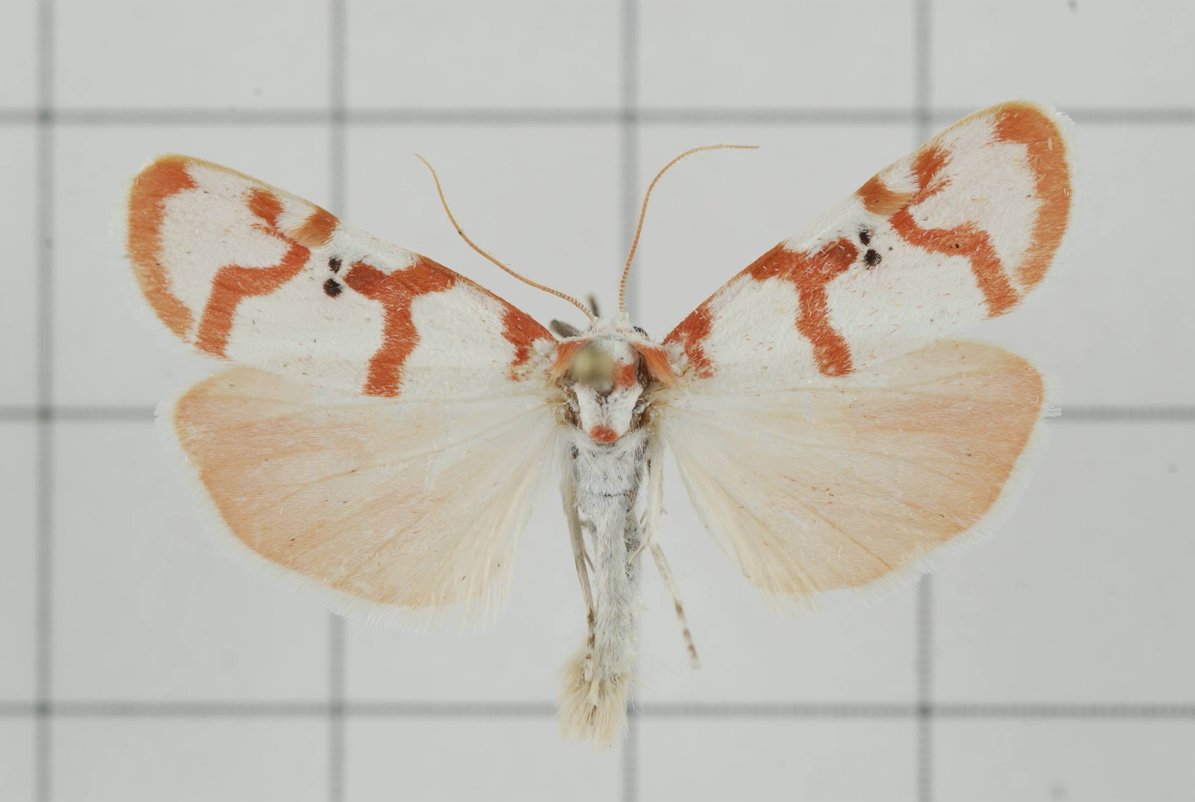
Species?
Cyana hamata hamata
